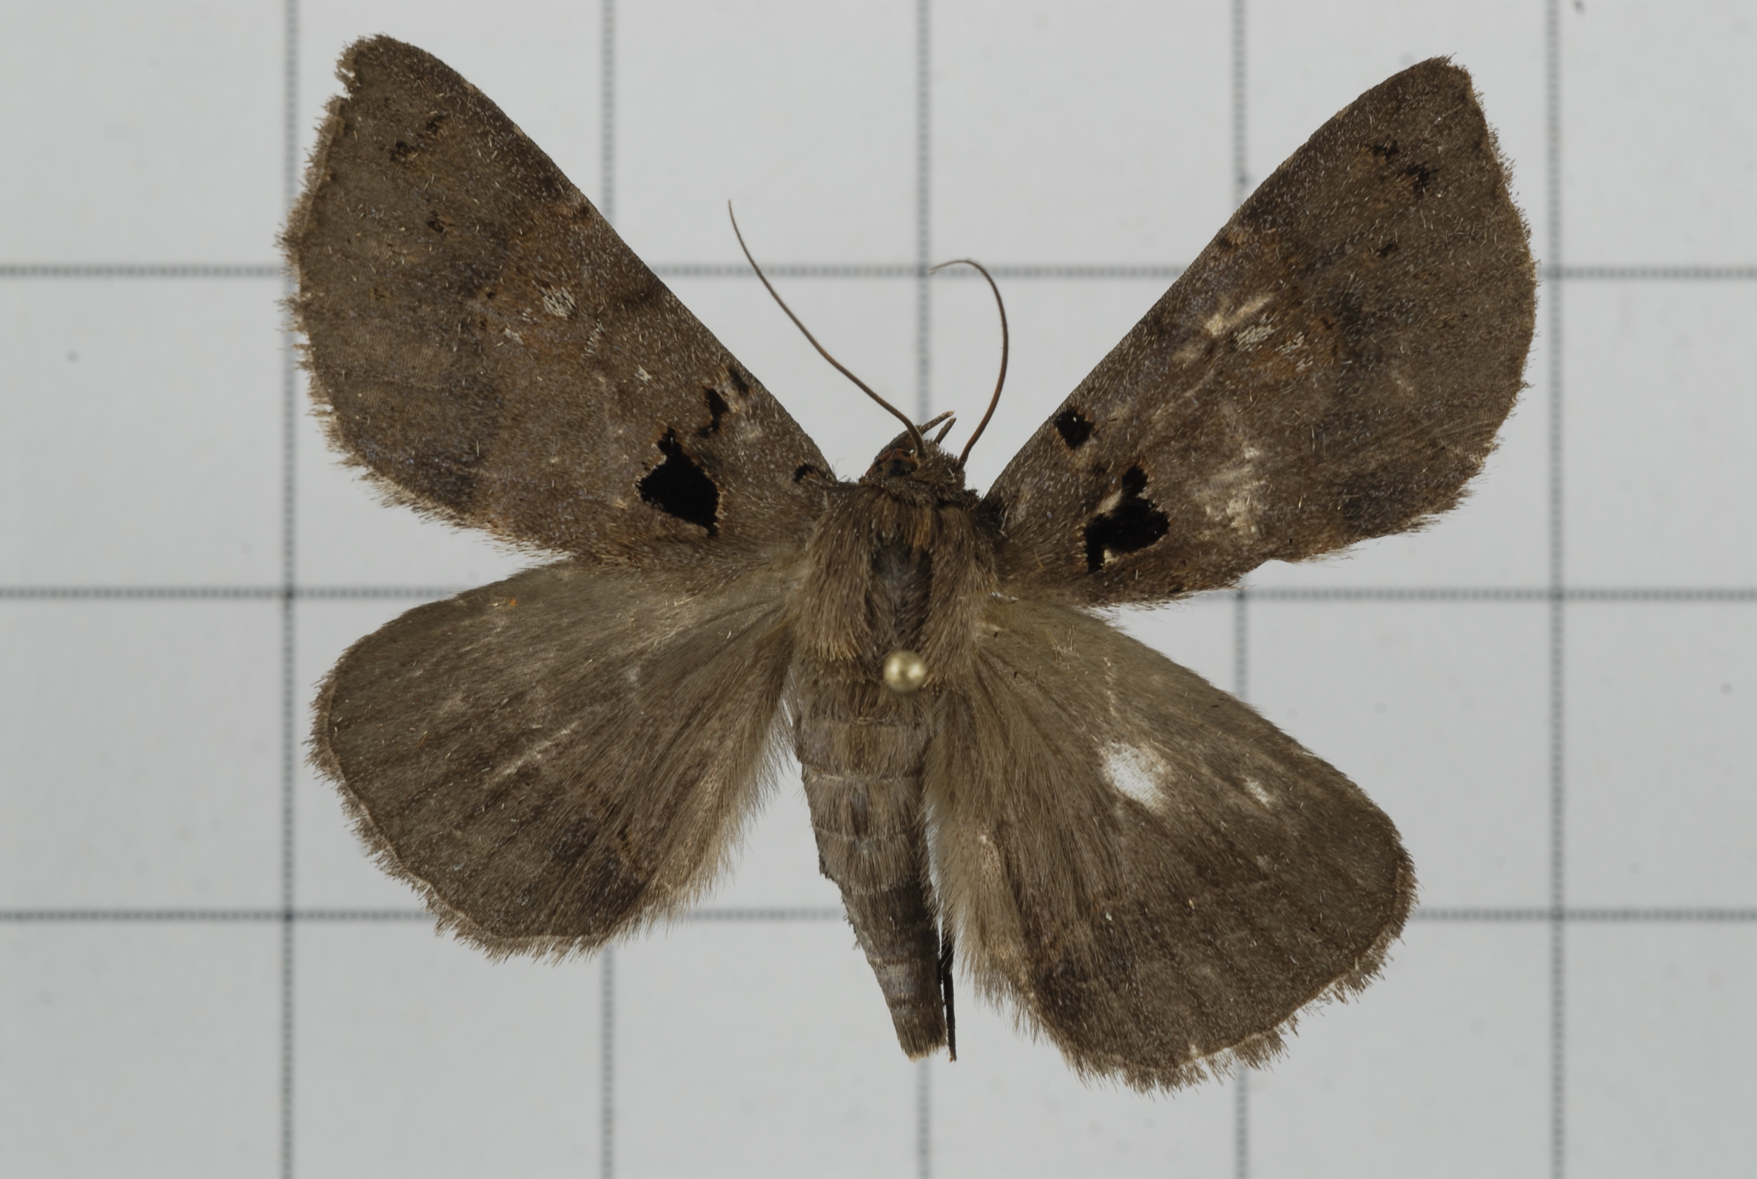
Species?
Avatha bipartita
